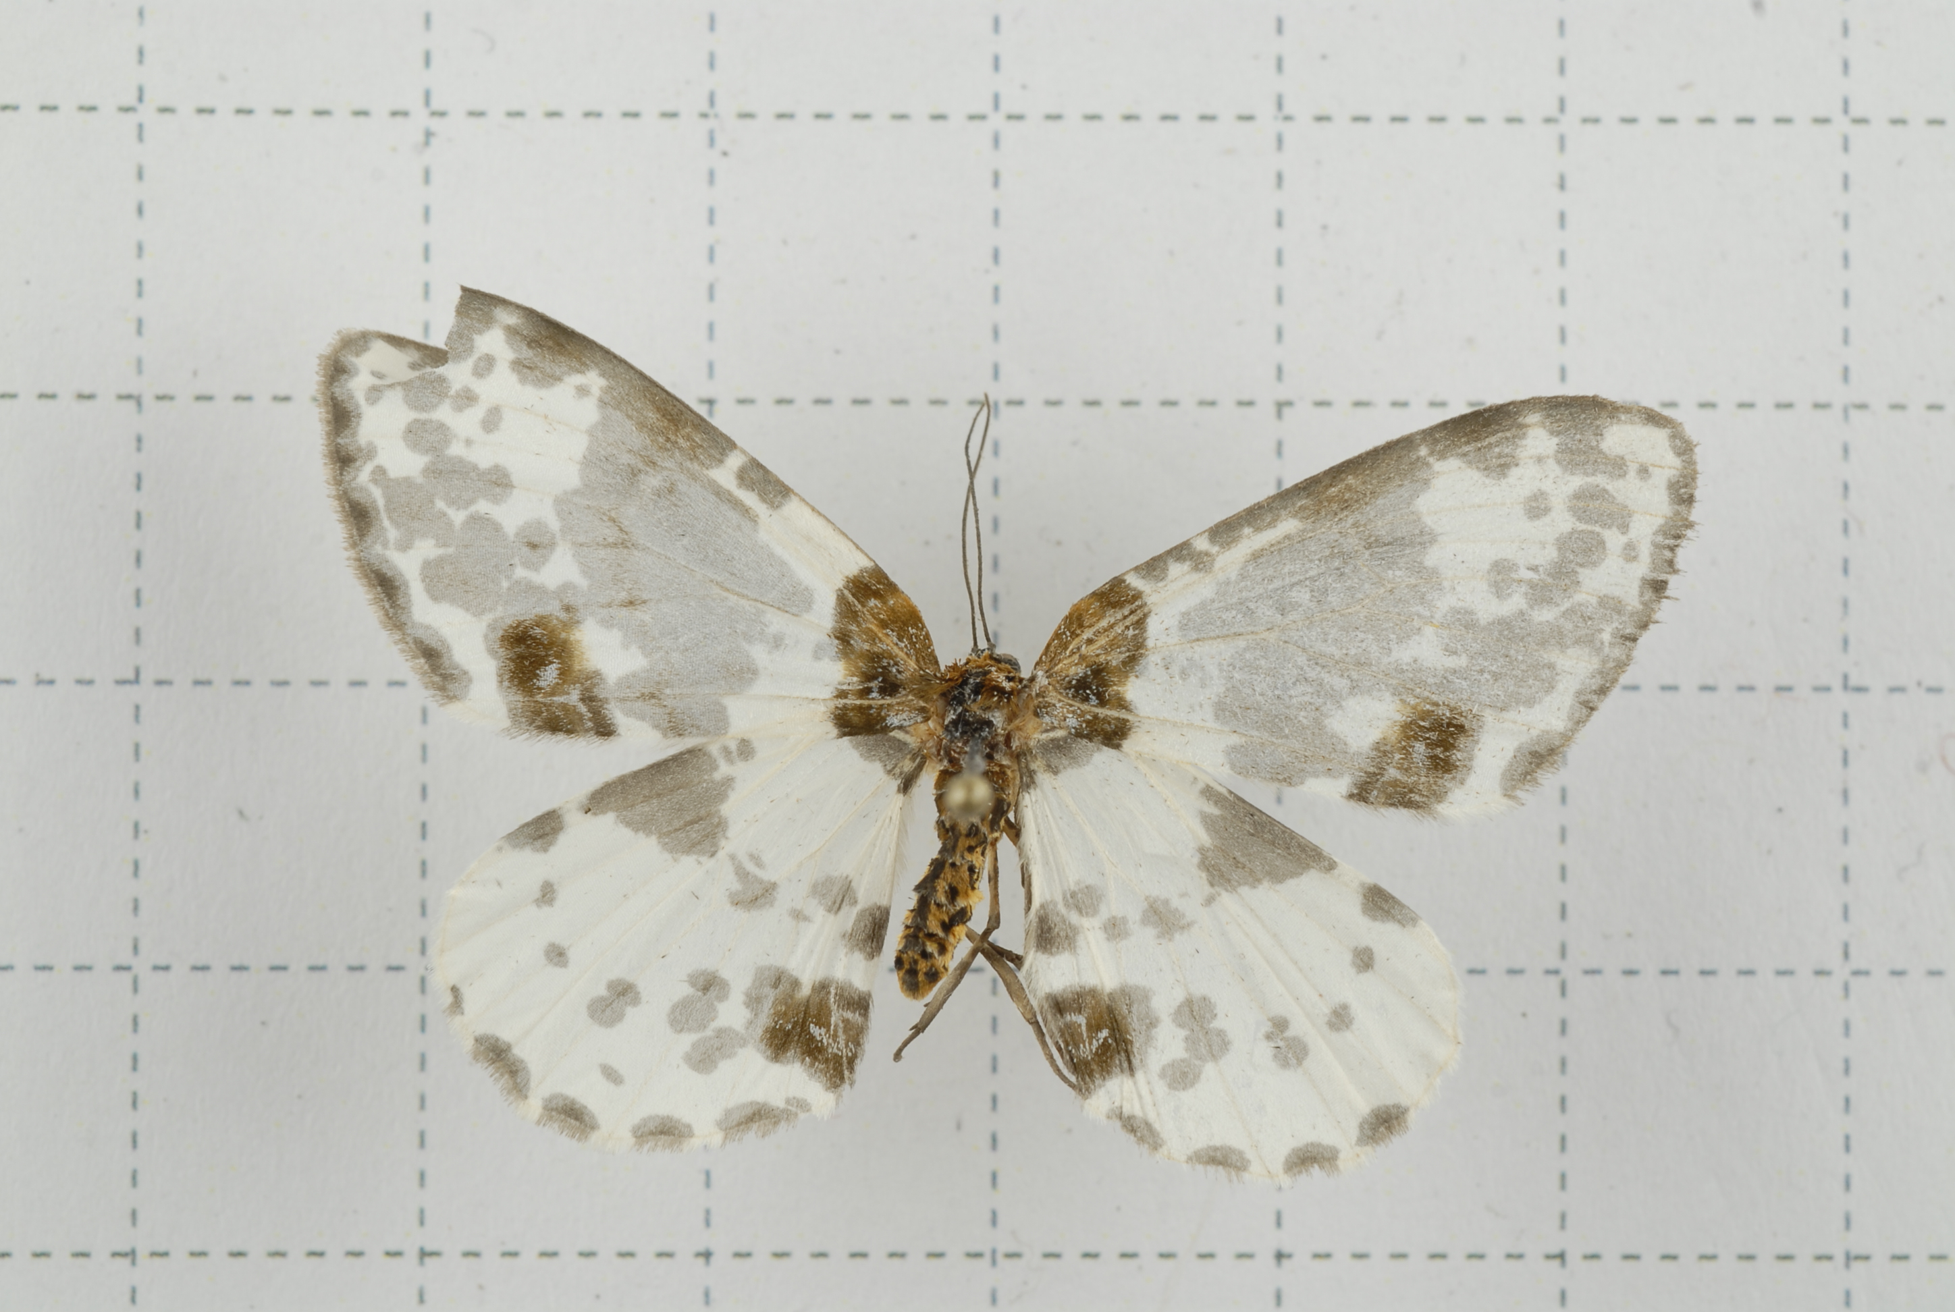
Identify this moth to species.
Abraxas adilluminata
